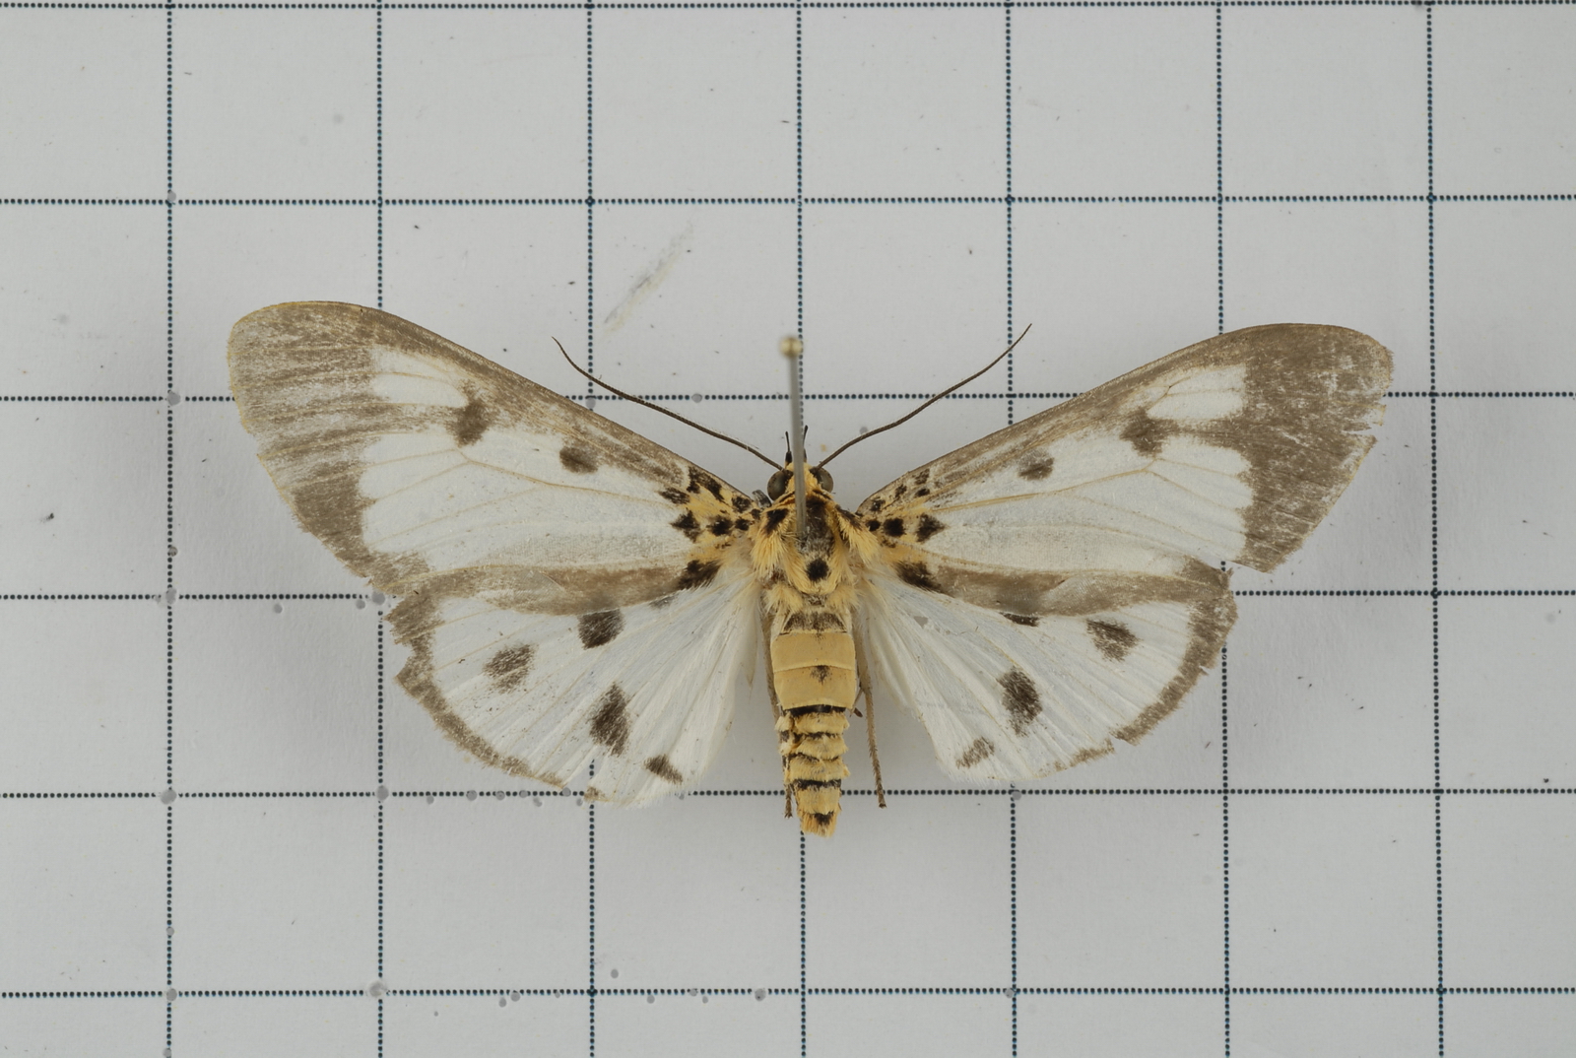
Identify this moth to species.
Asota plana lacteata
